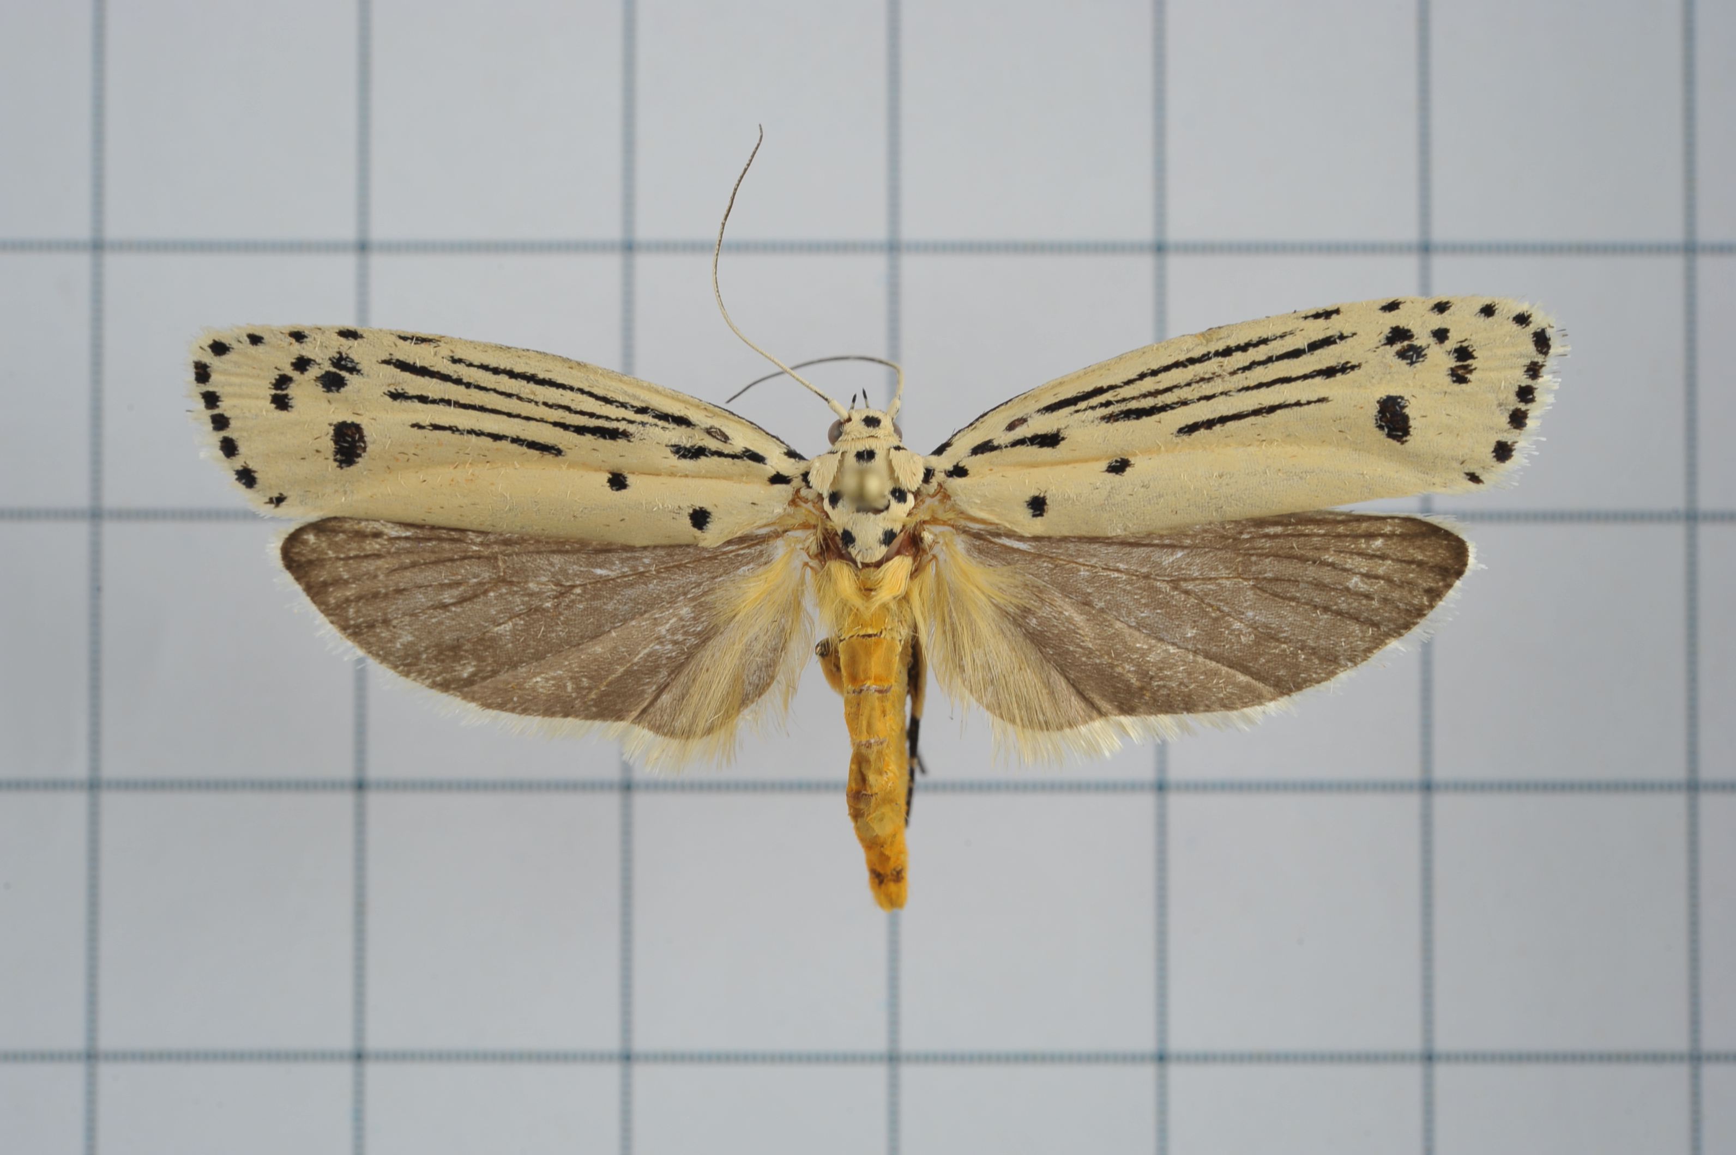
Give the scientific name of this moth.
Ethmia lineatonotella
